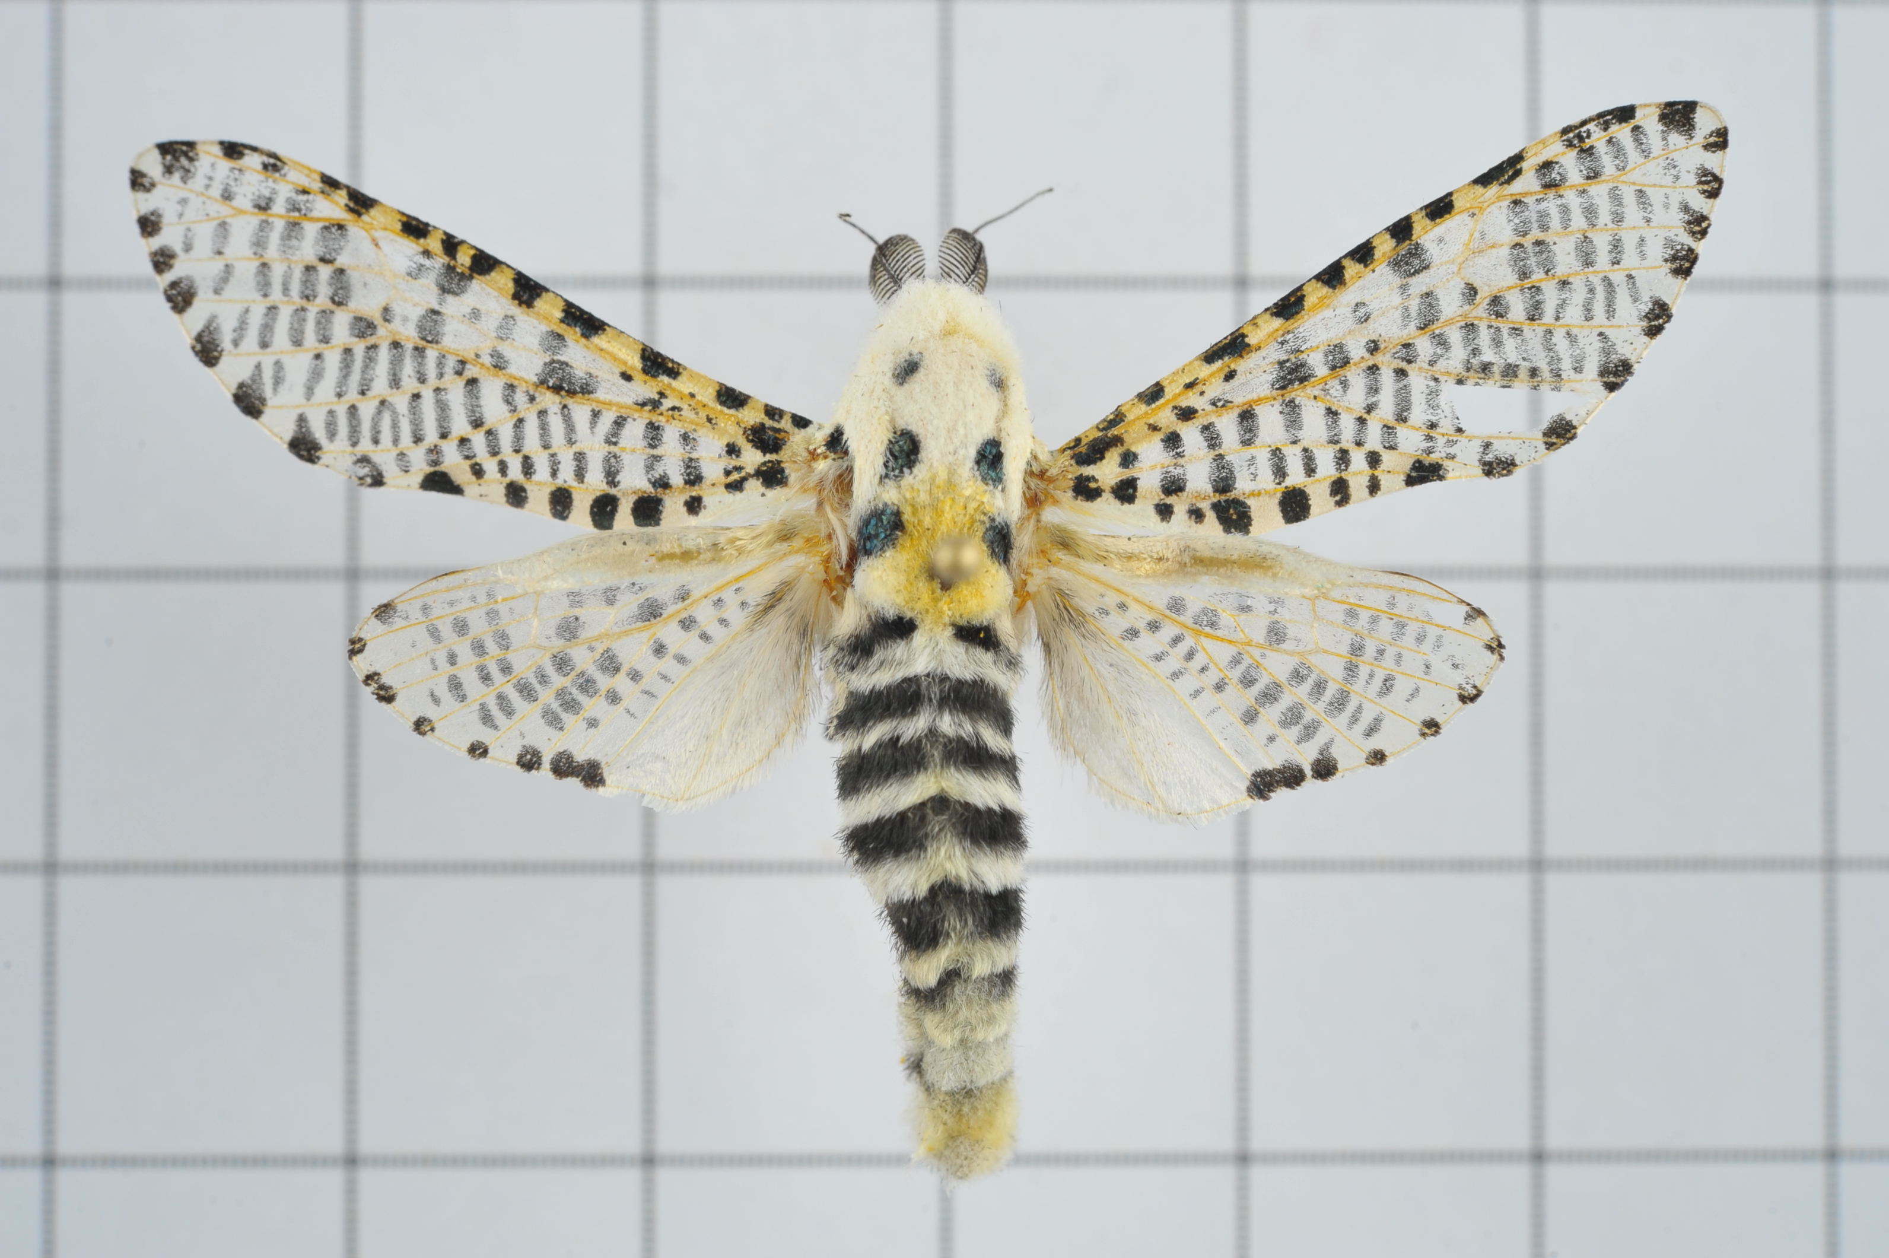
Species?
Zeuzera multistrigata multistrigata
